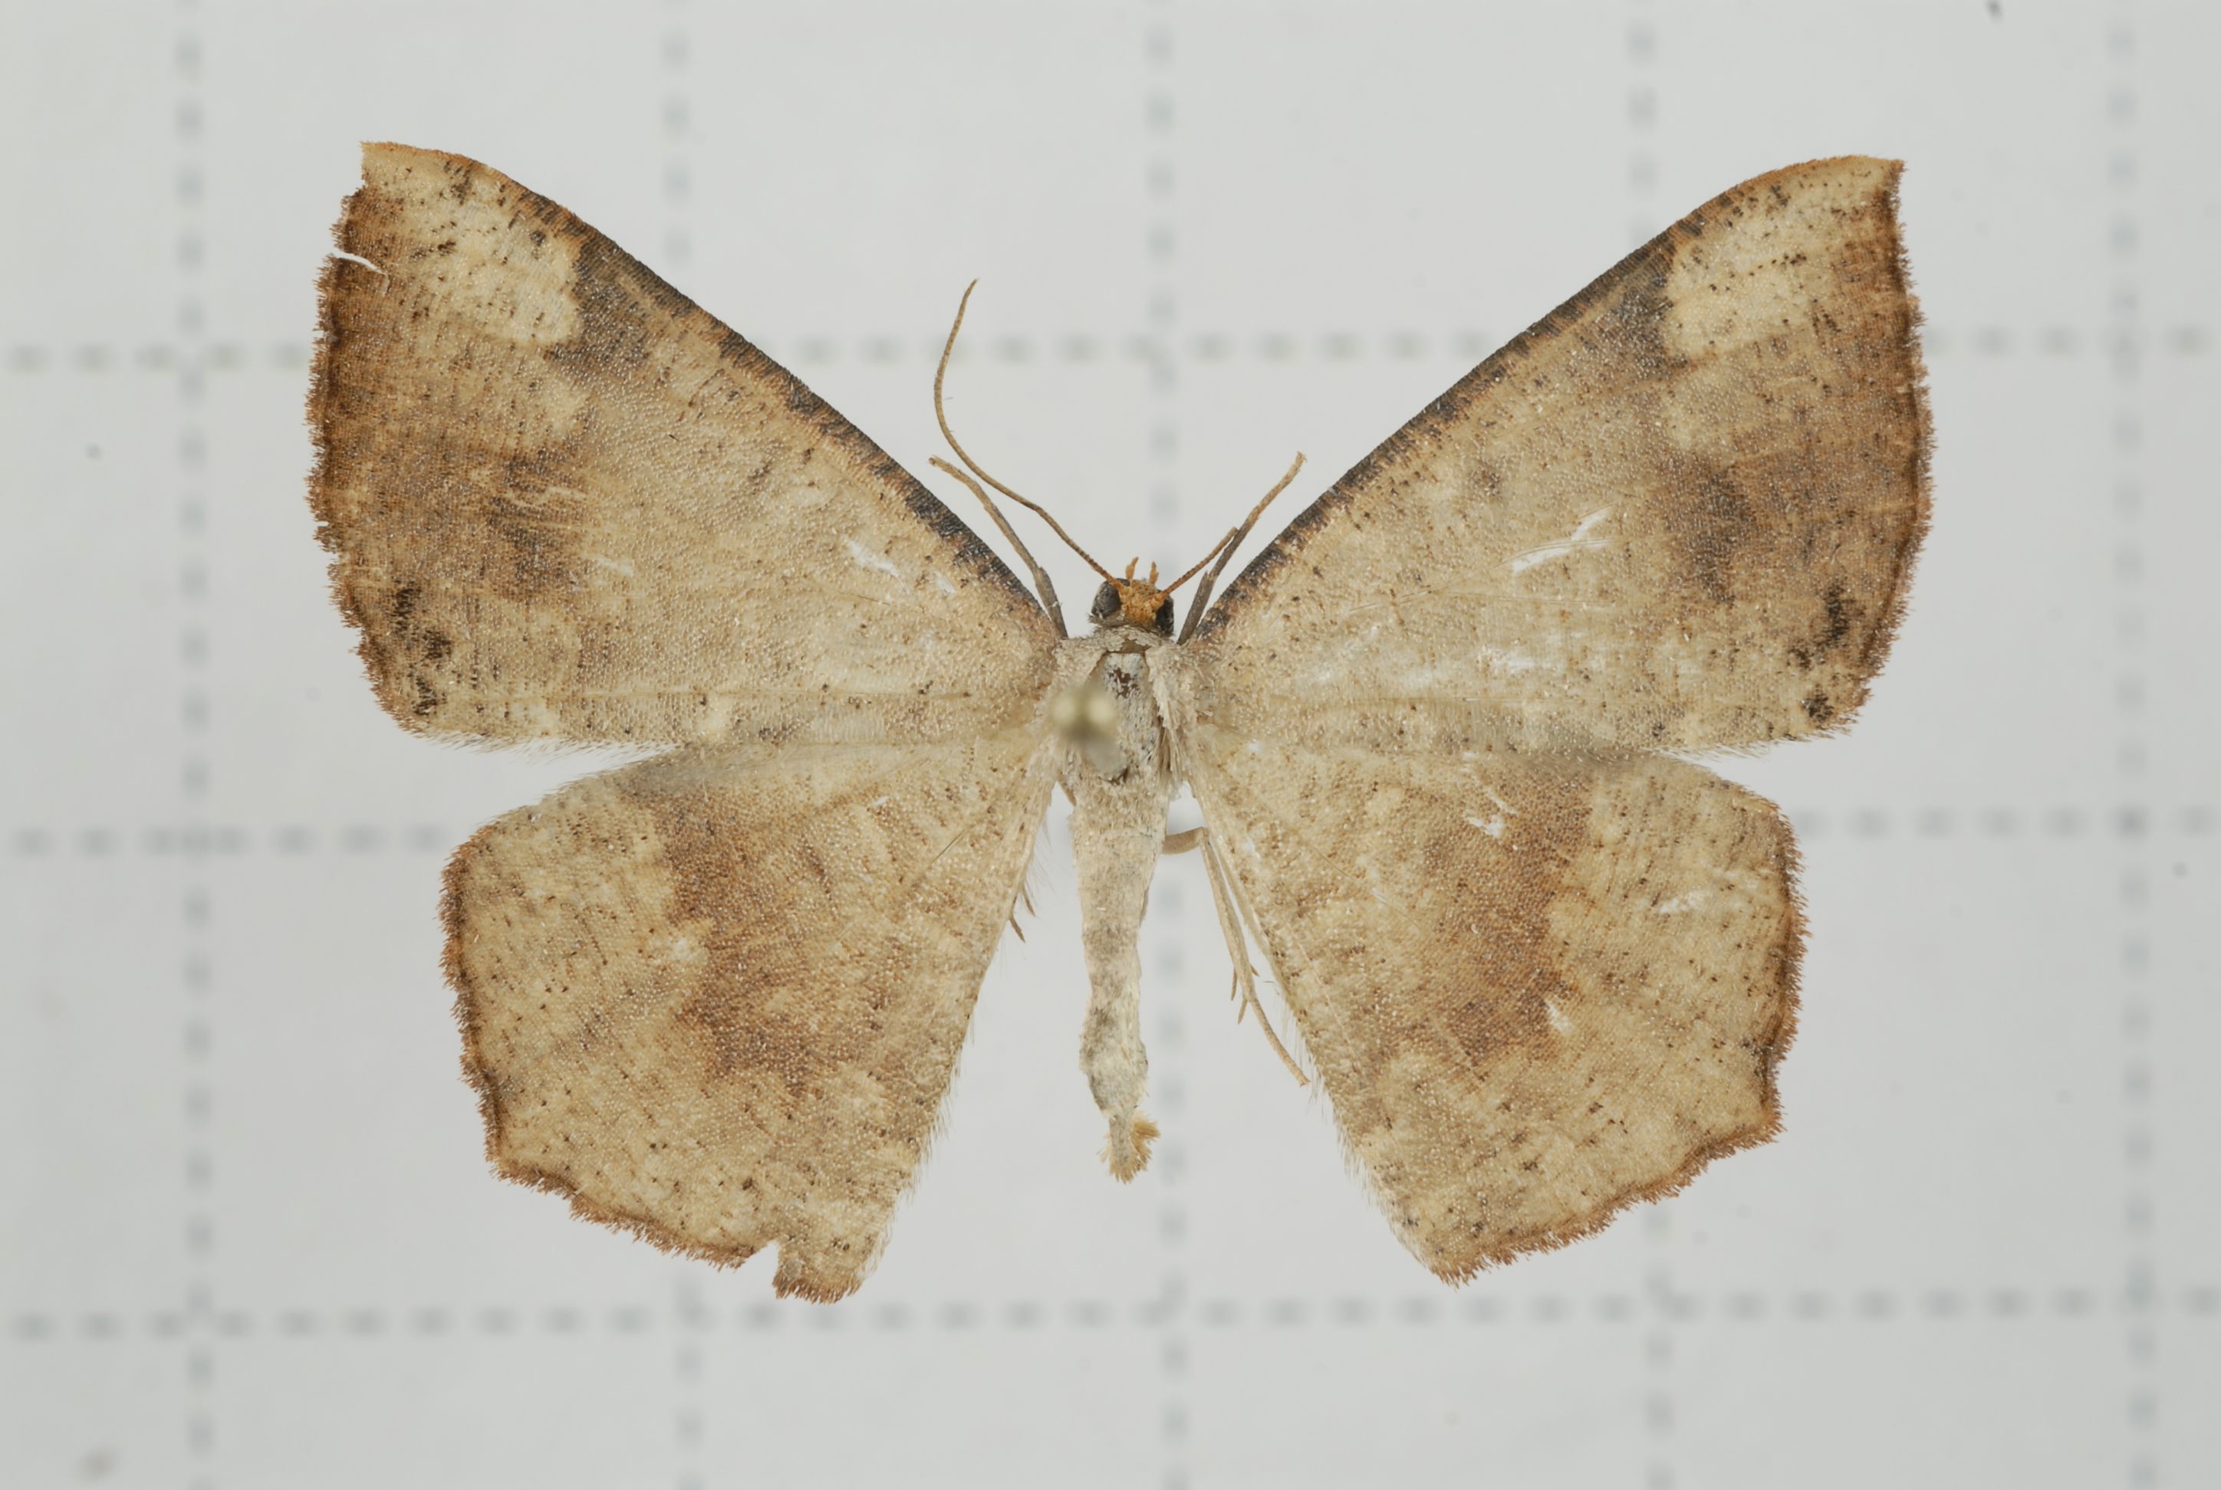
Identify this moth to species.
Peratostega deletaria deletaria
